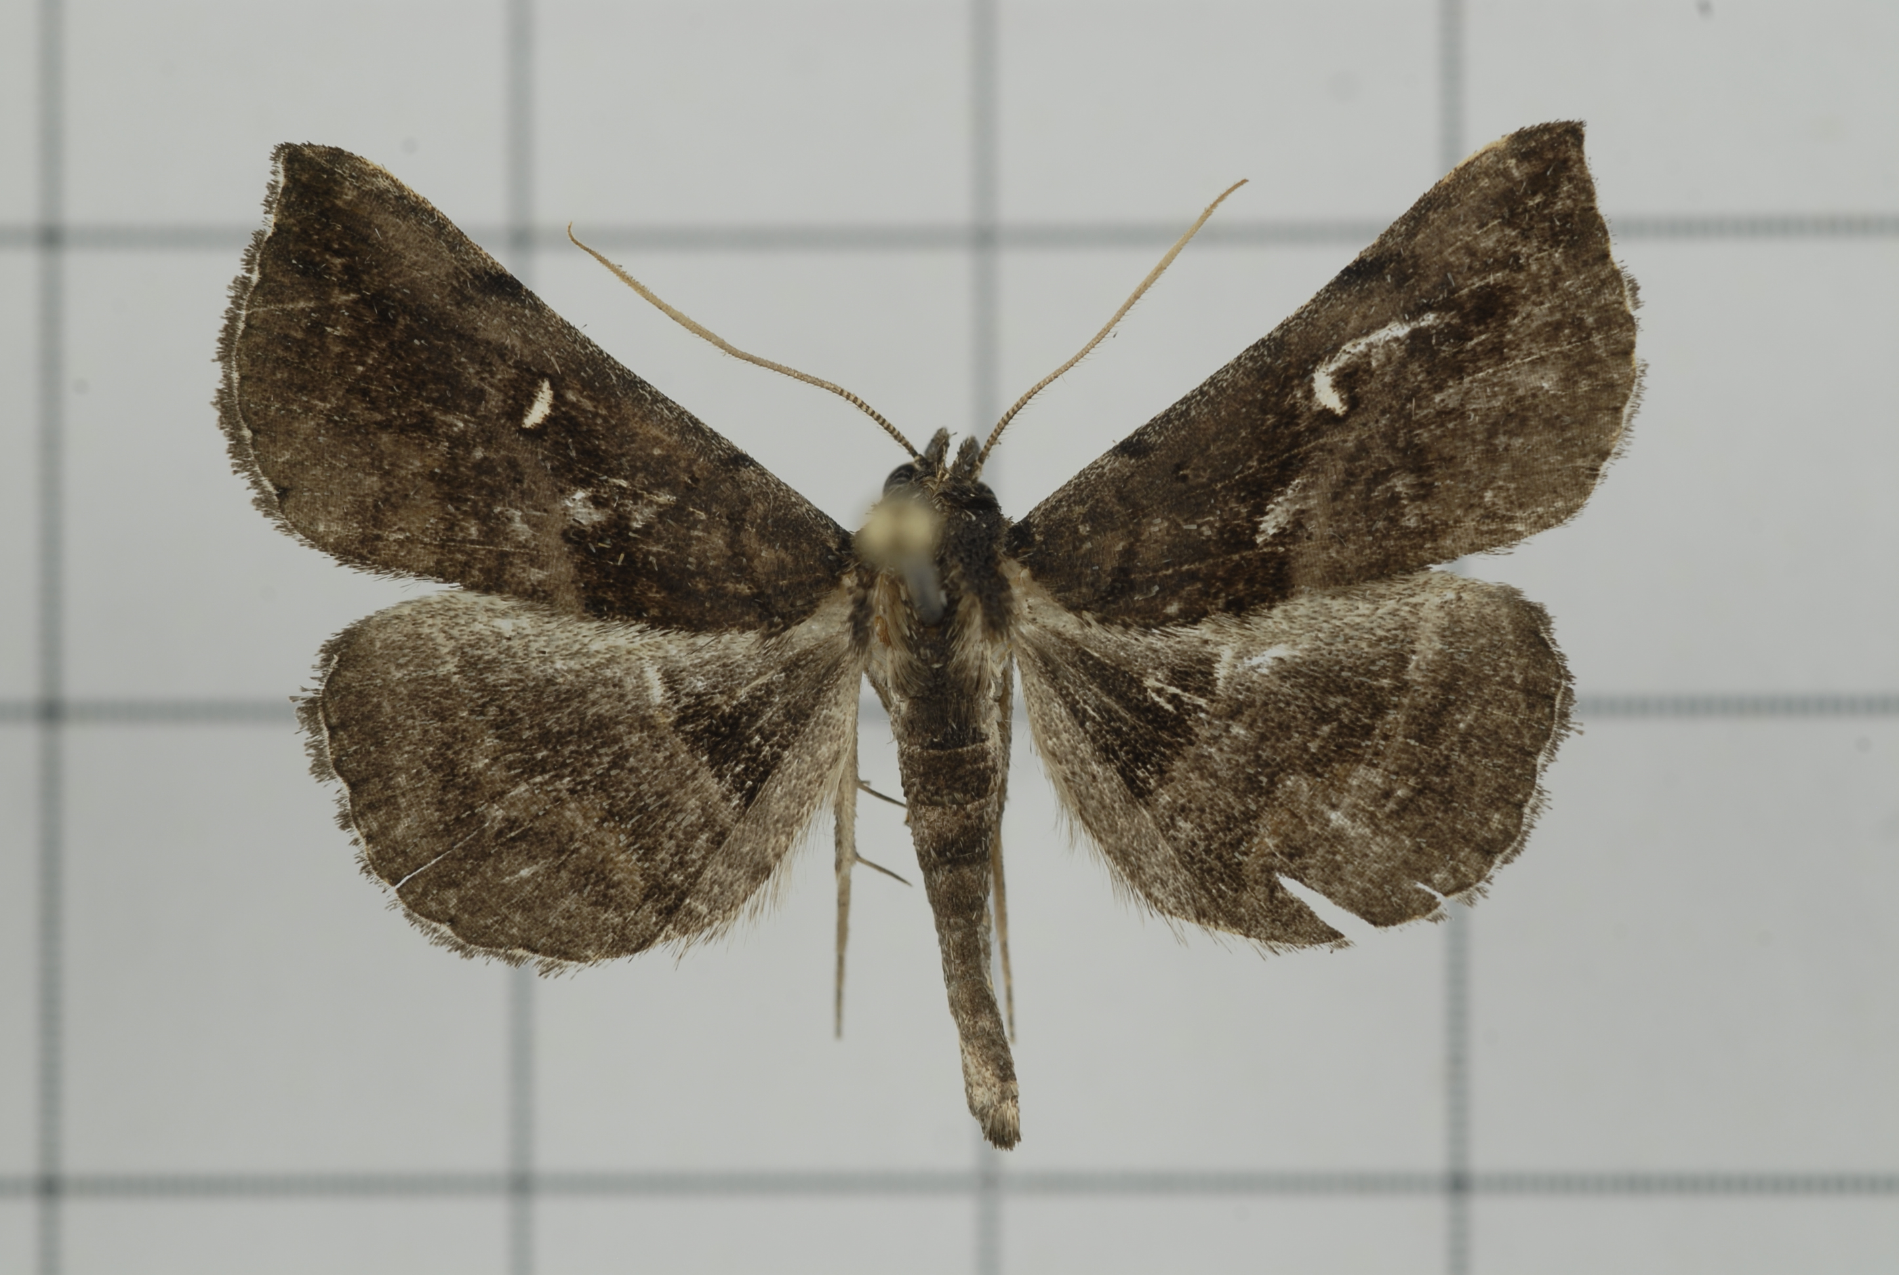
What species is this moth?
Hadennia mysalis
